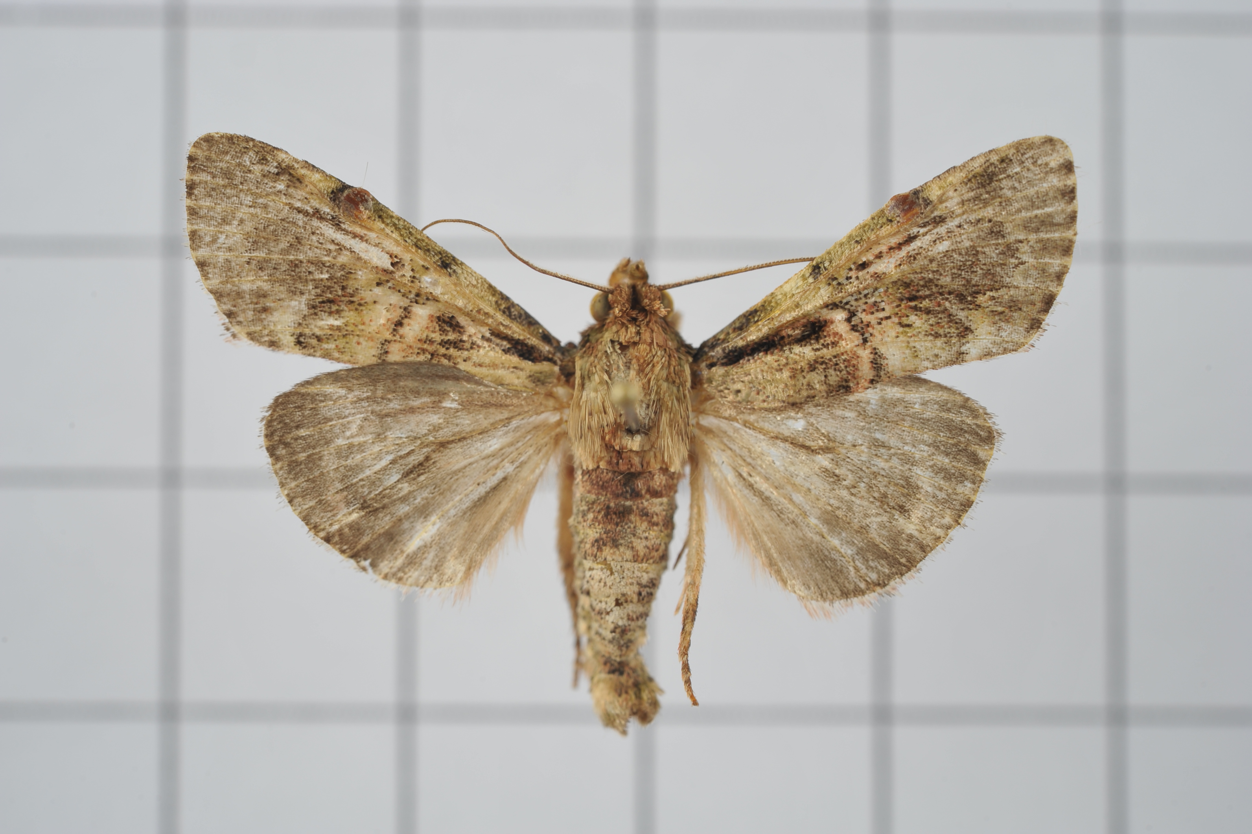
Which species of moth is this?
Locastra muscosalis
